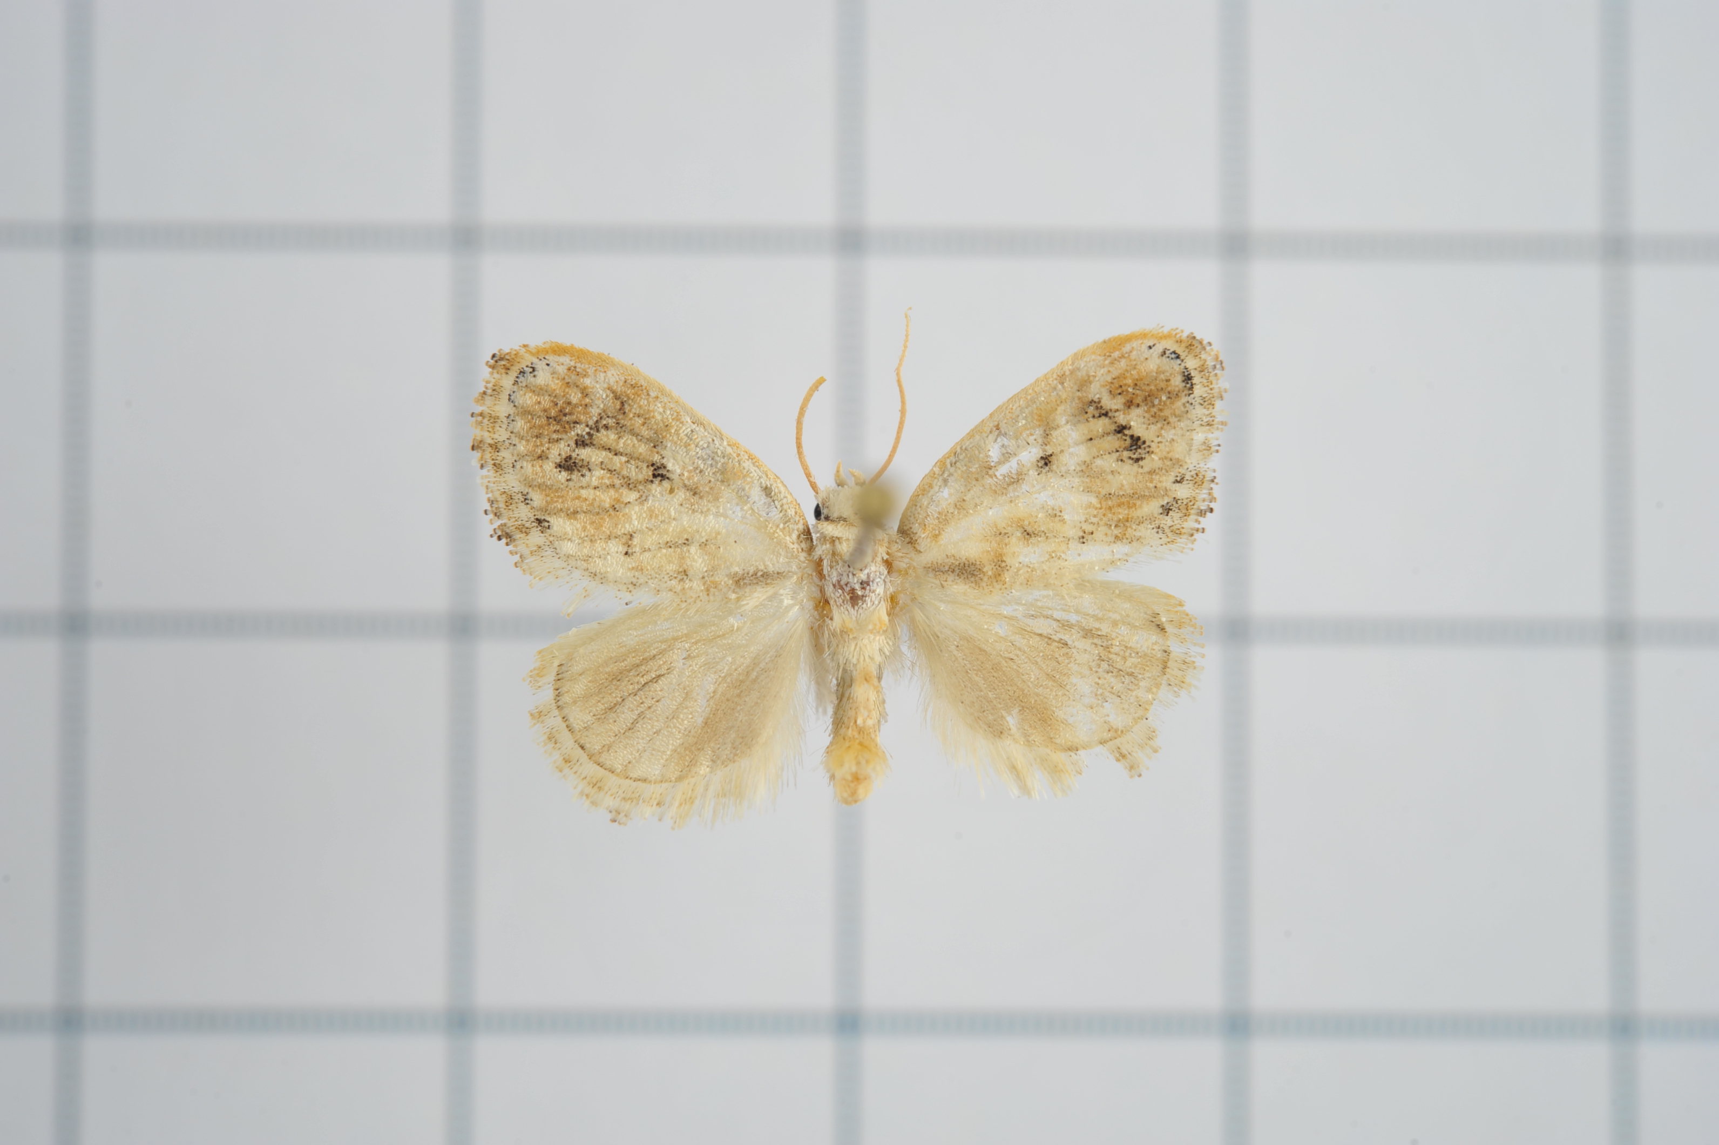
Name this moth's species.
Narosa nigrisigna
